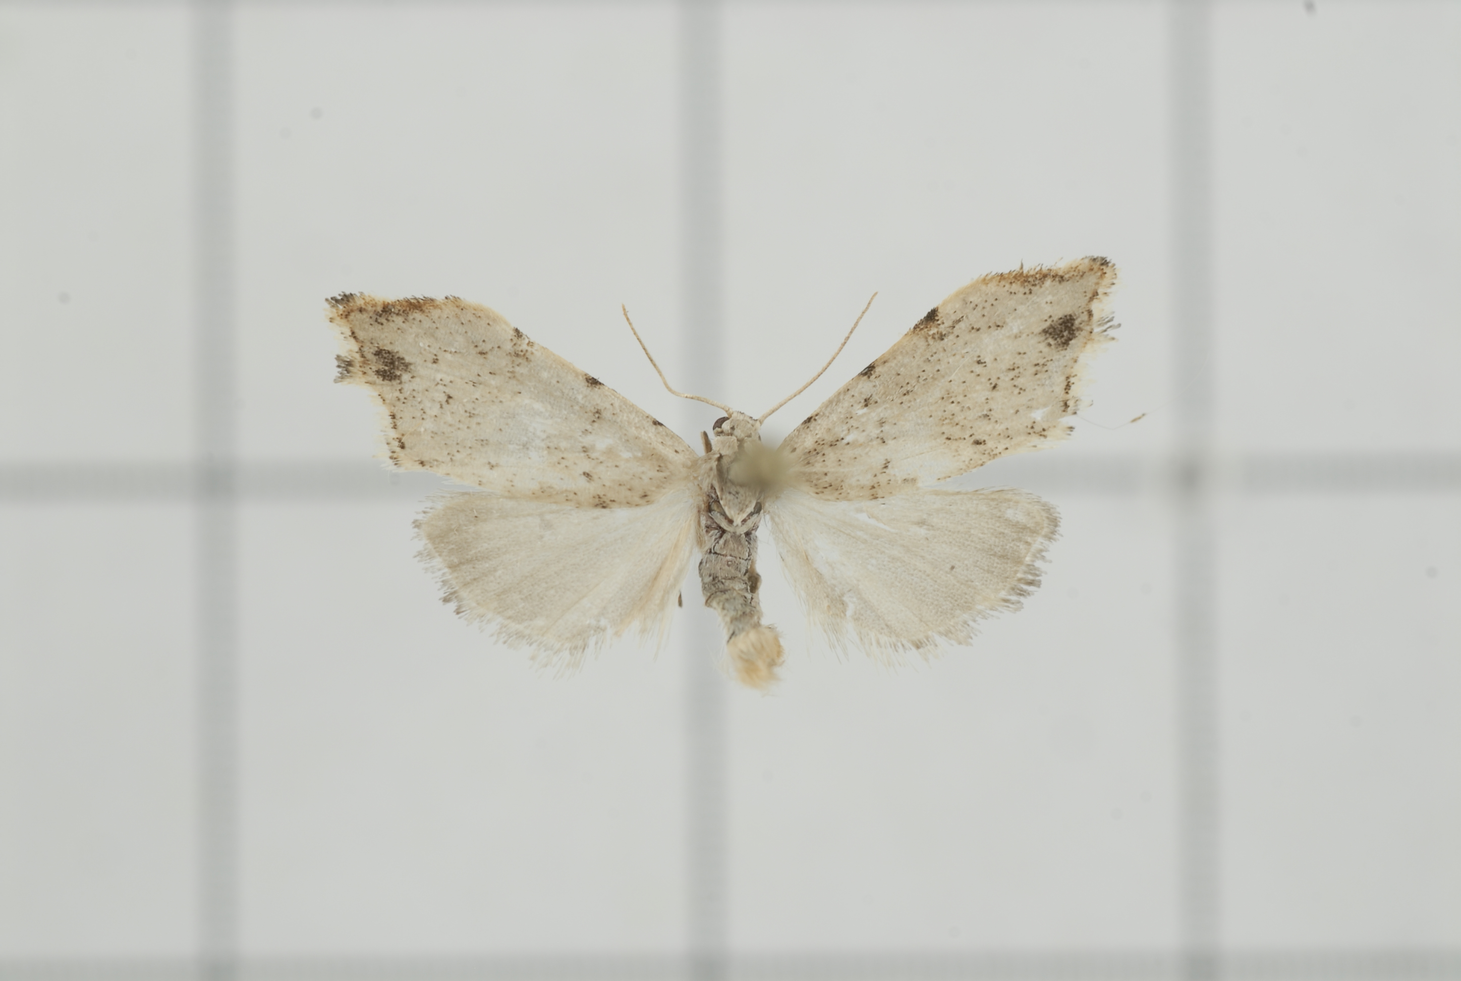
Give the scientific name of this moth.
Oxacme cretacea
